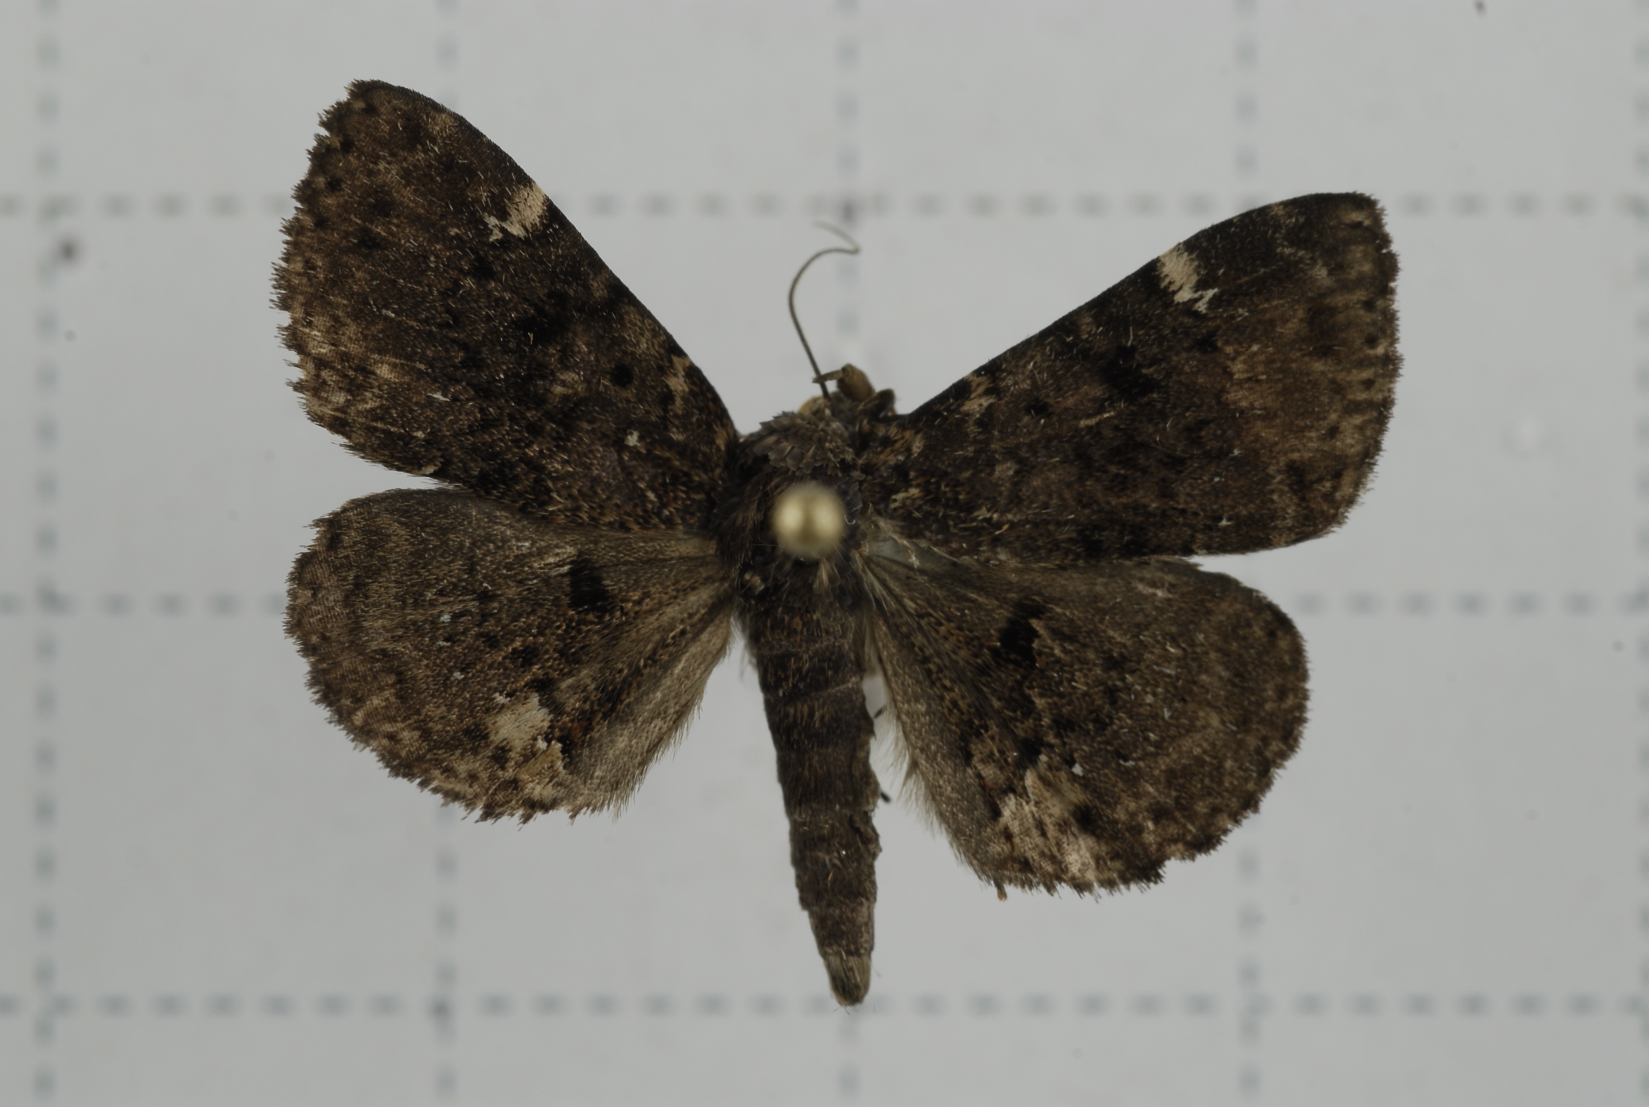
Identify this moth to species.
Diomea rotundata
